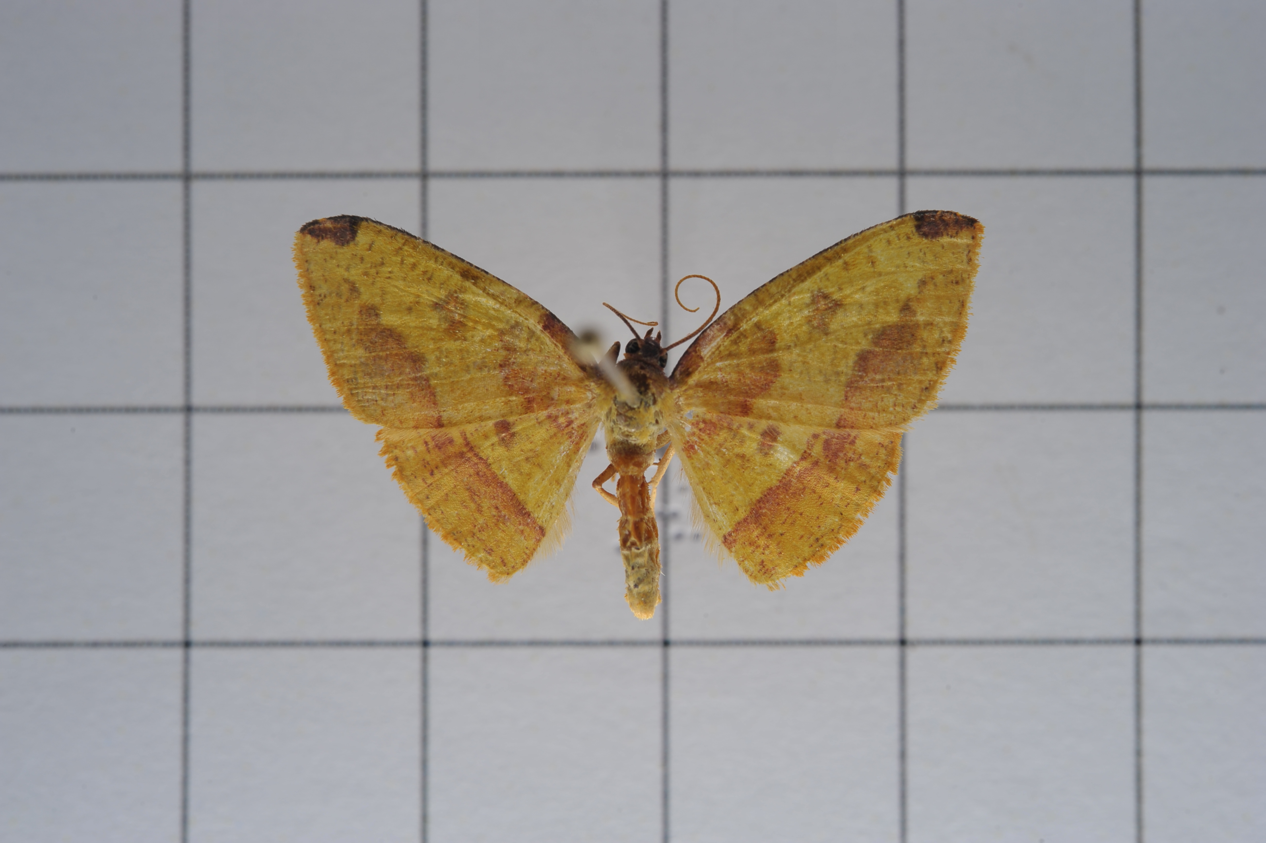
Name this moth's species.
Heterolocha coccinea
